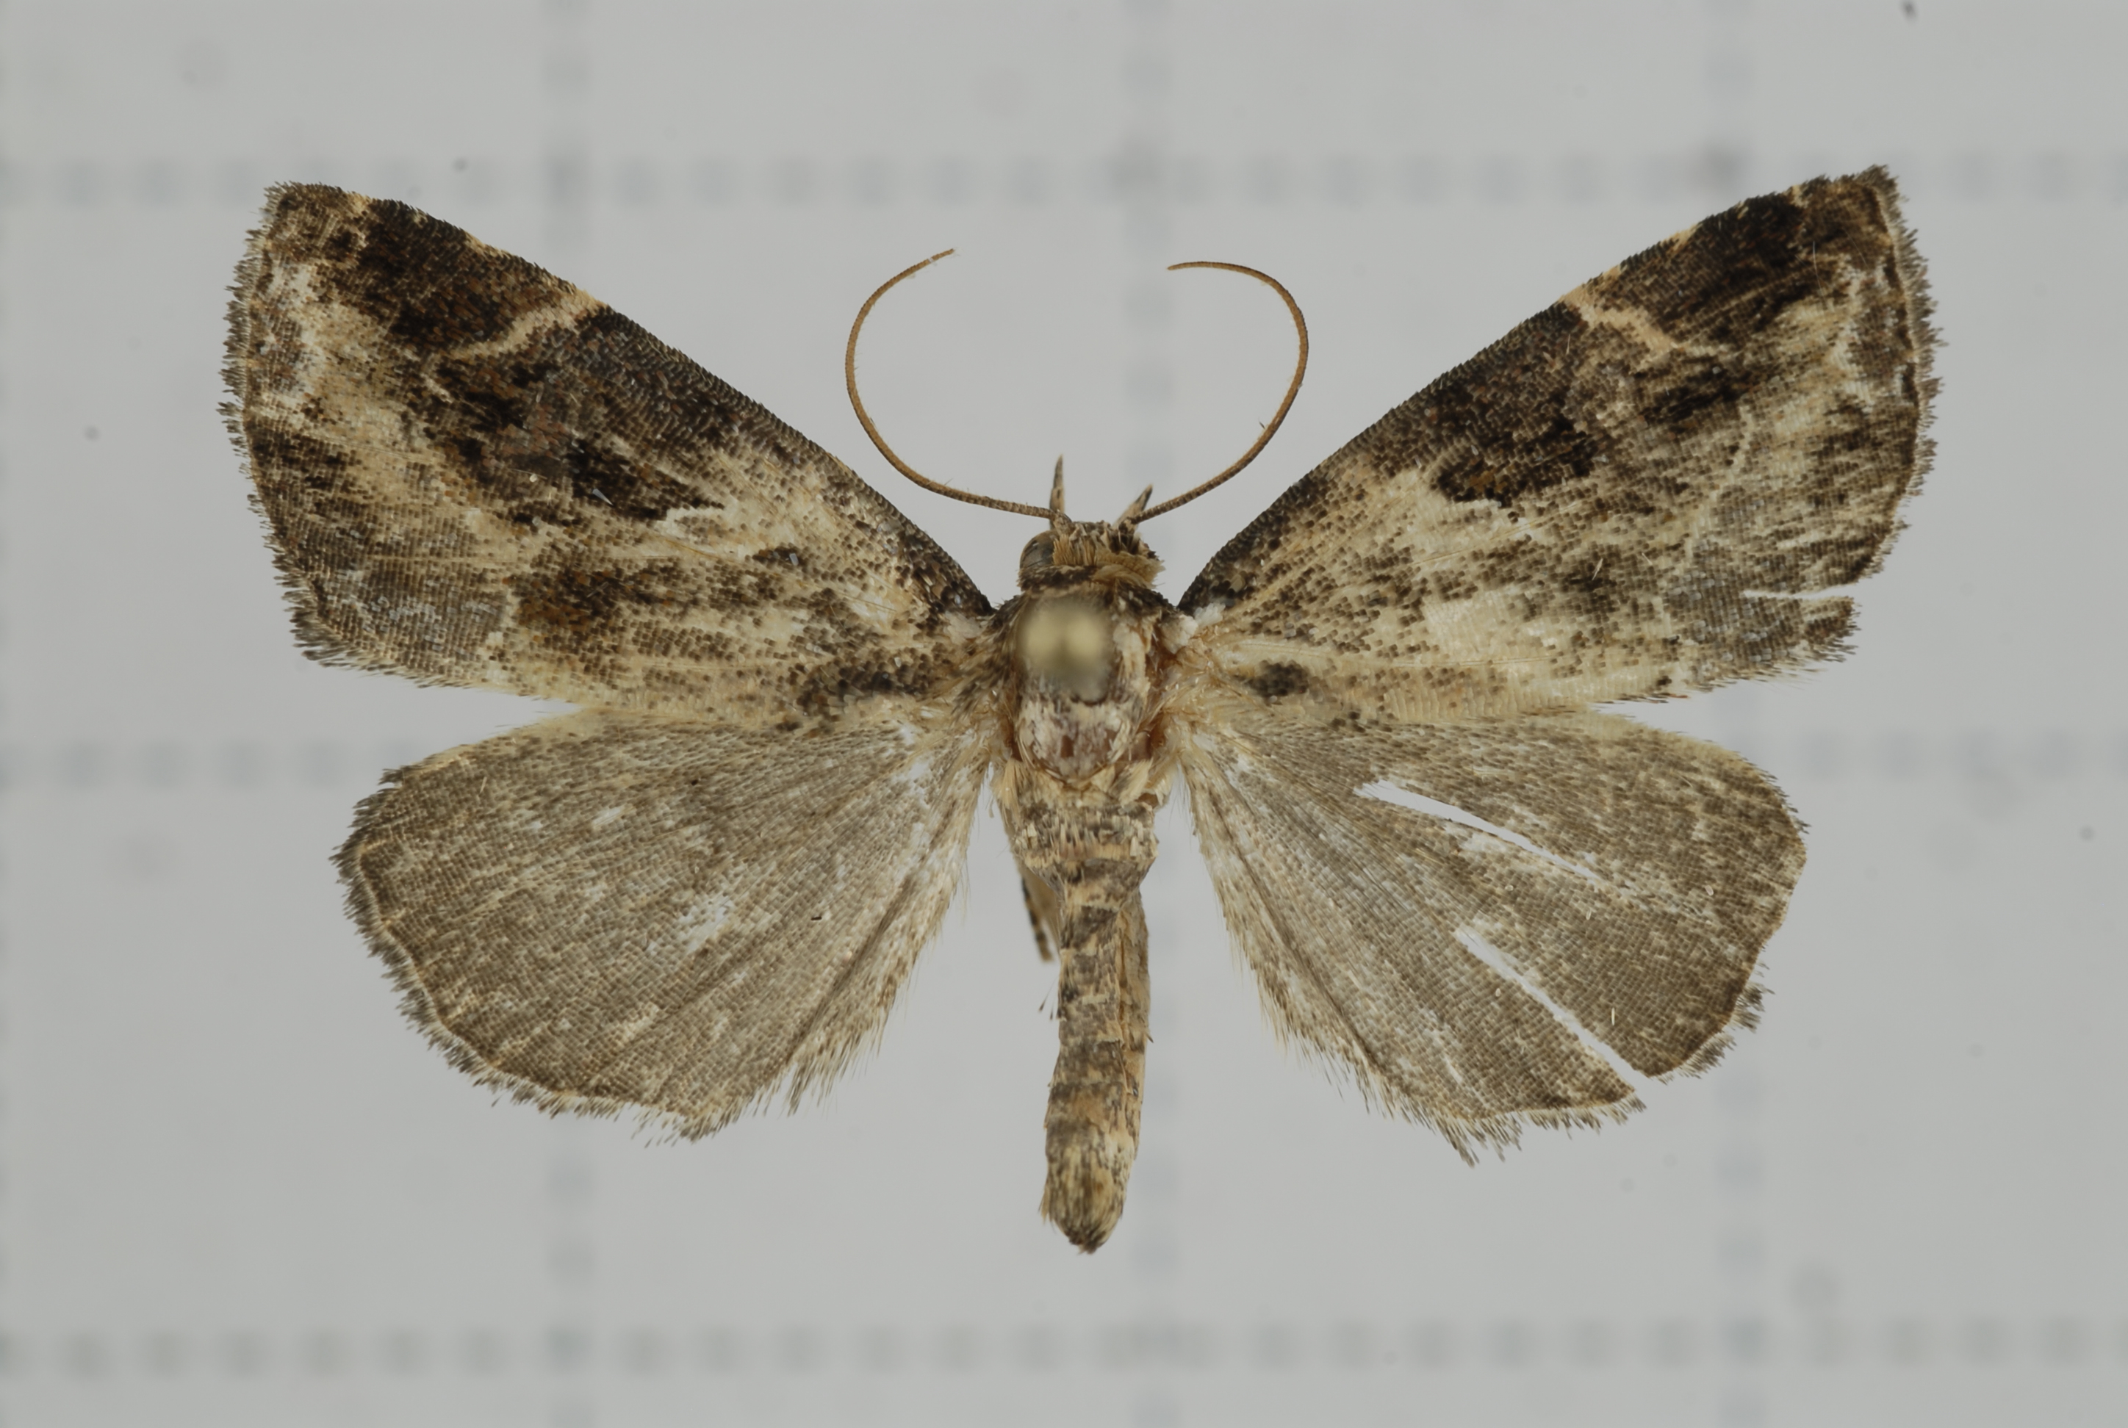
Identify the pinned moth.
Pseudodeltote postvittata
